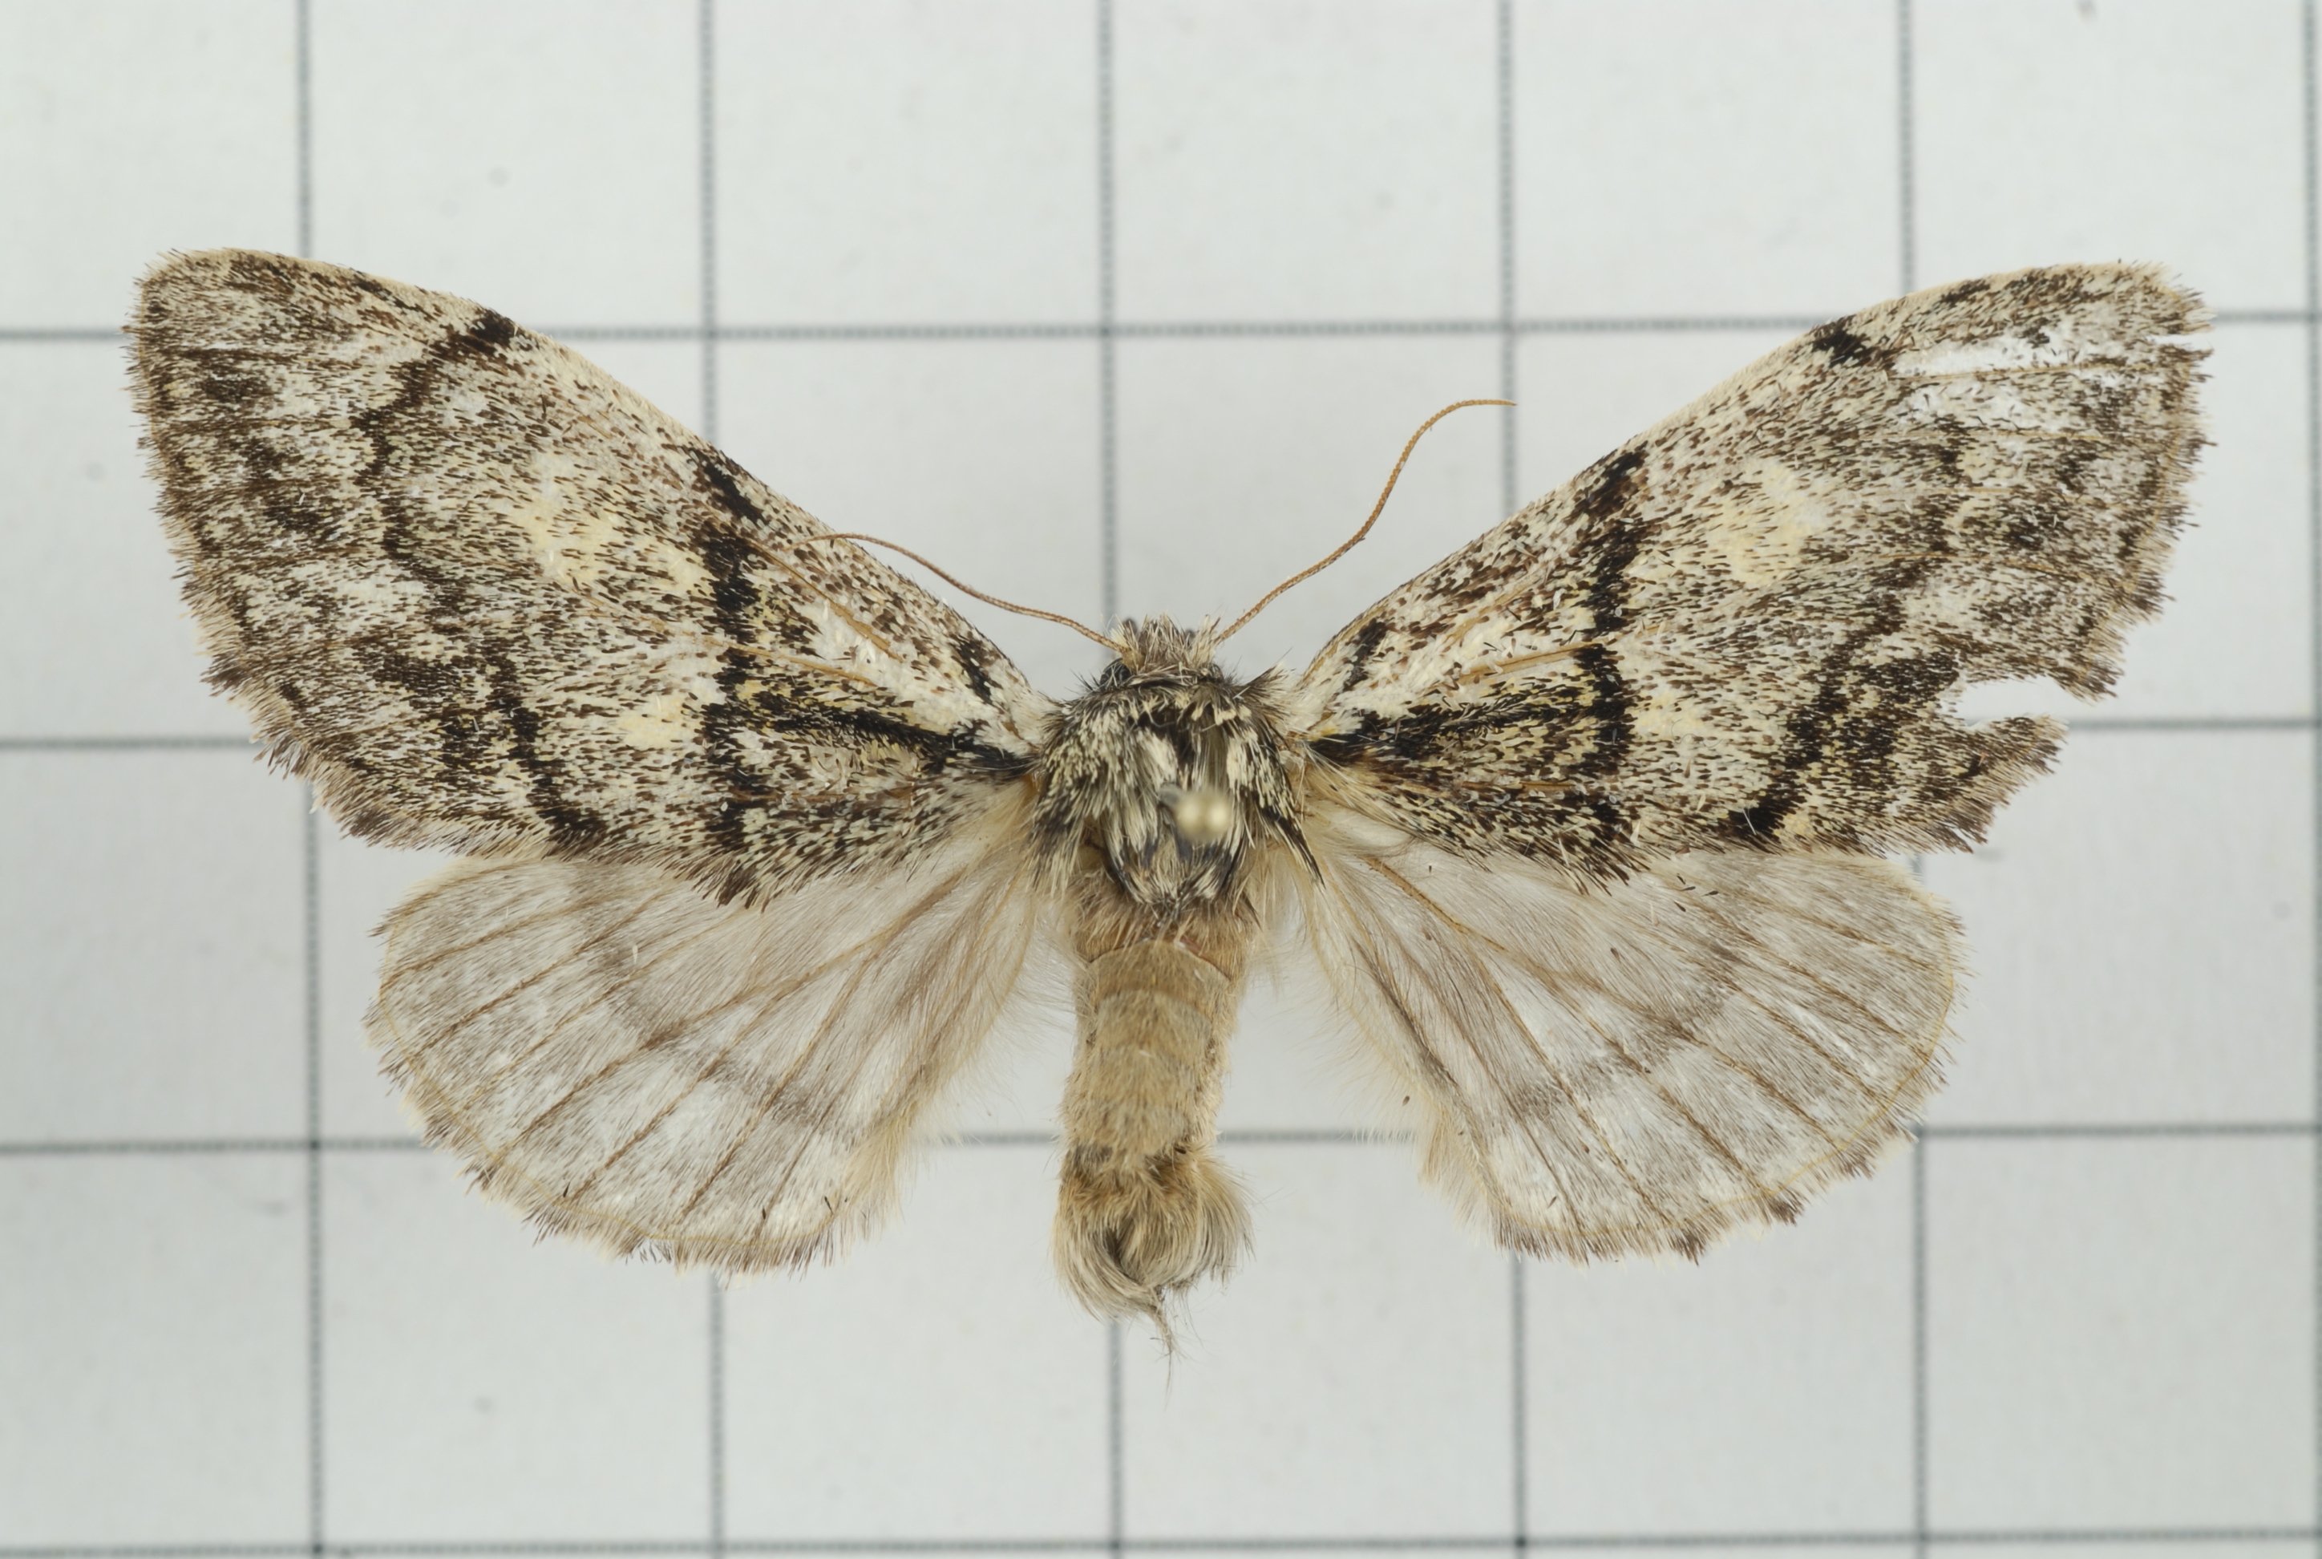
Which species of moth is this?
Phalerodonta manleyi formosana
